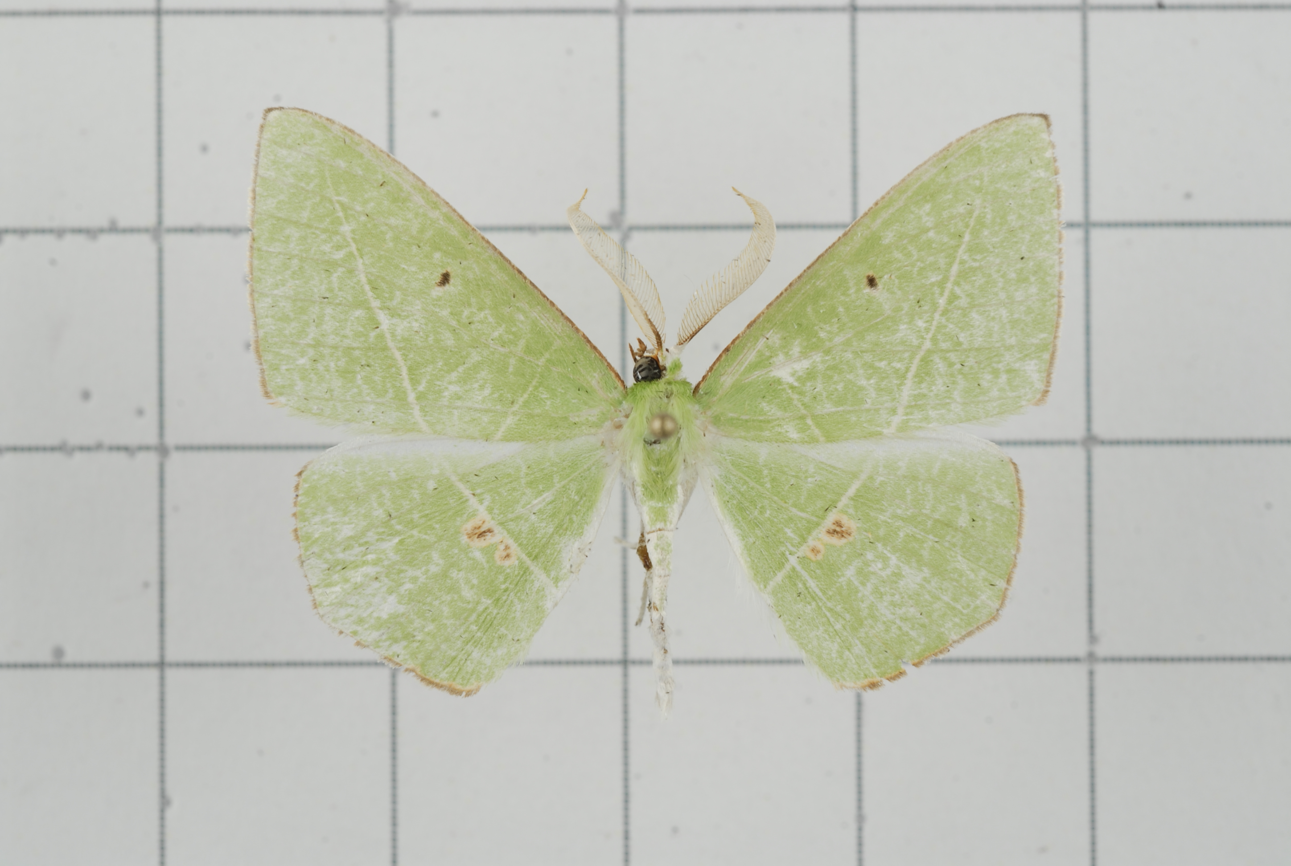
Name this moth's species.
Tanaoctenia haliaria
